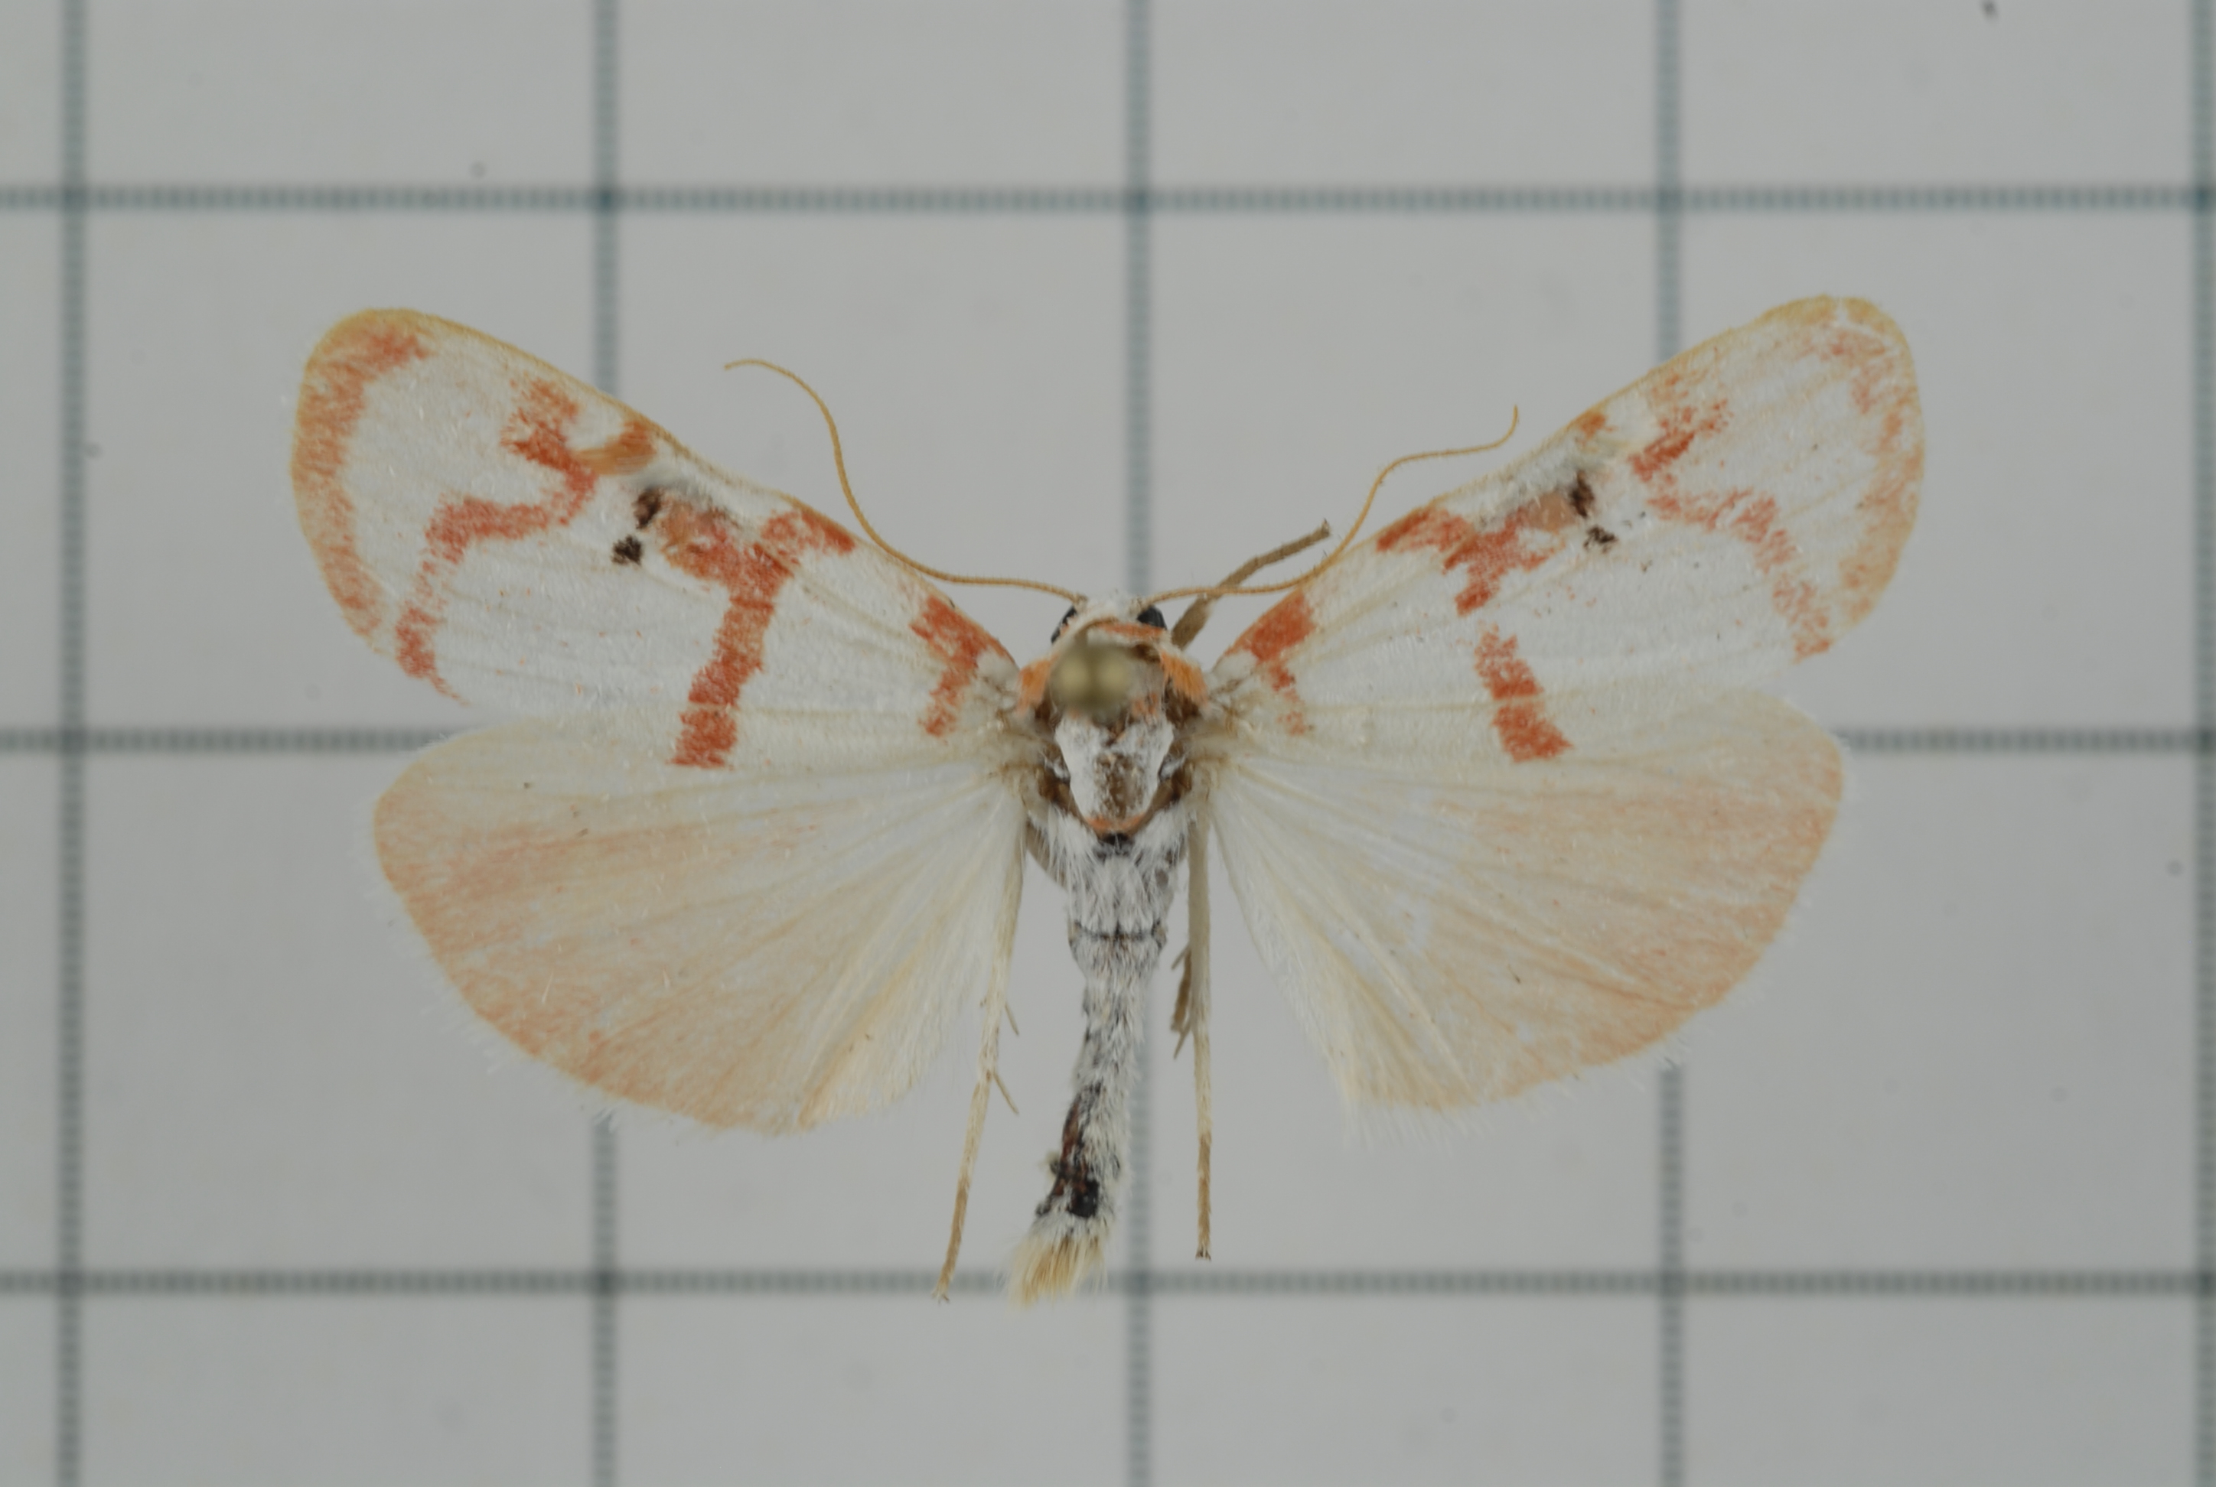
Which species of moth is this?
Cyana hamata hamata
